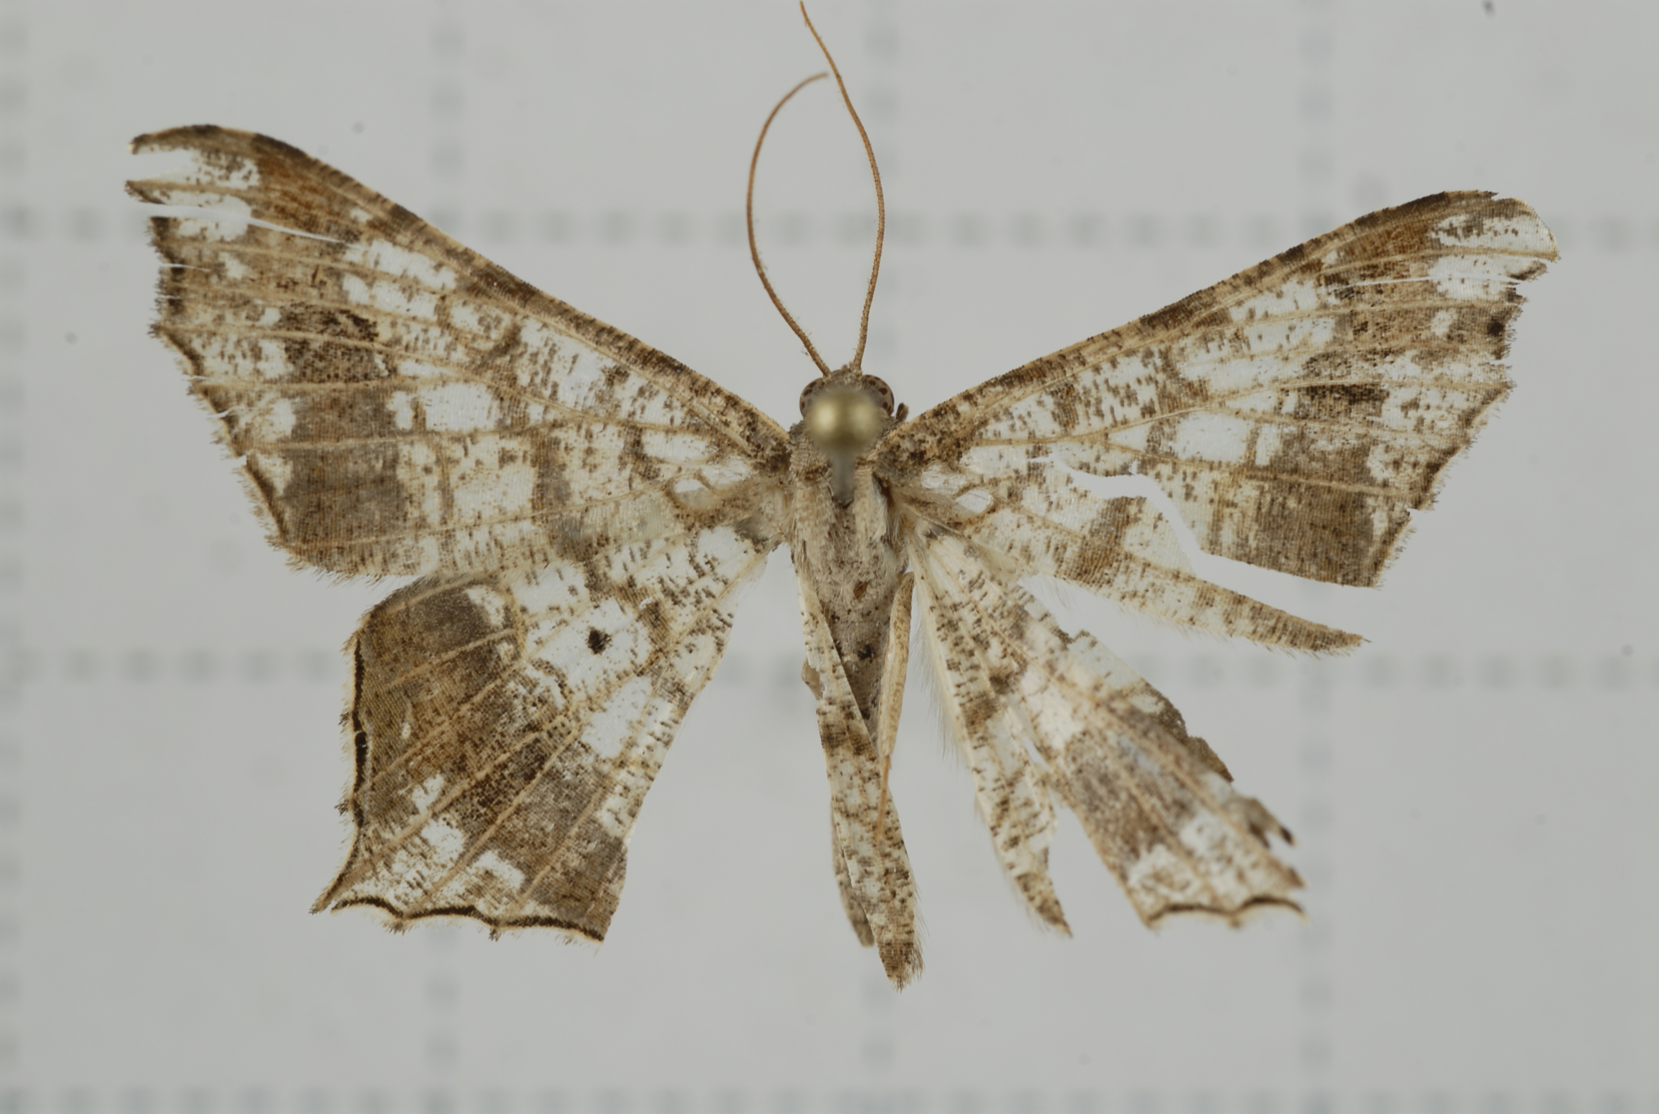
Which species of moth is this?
Chiasmia emersaria
